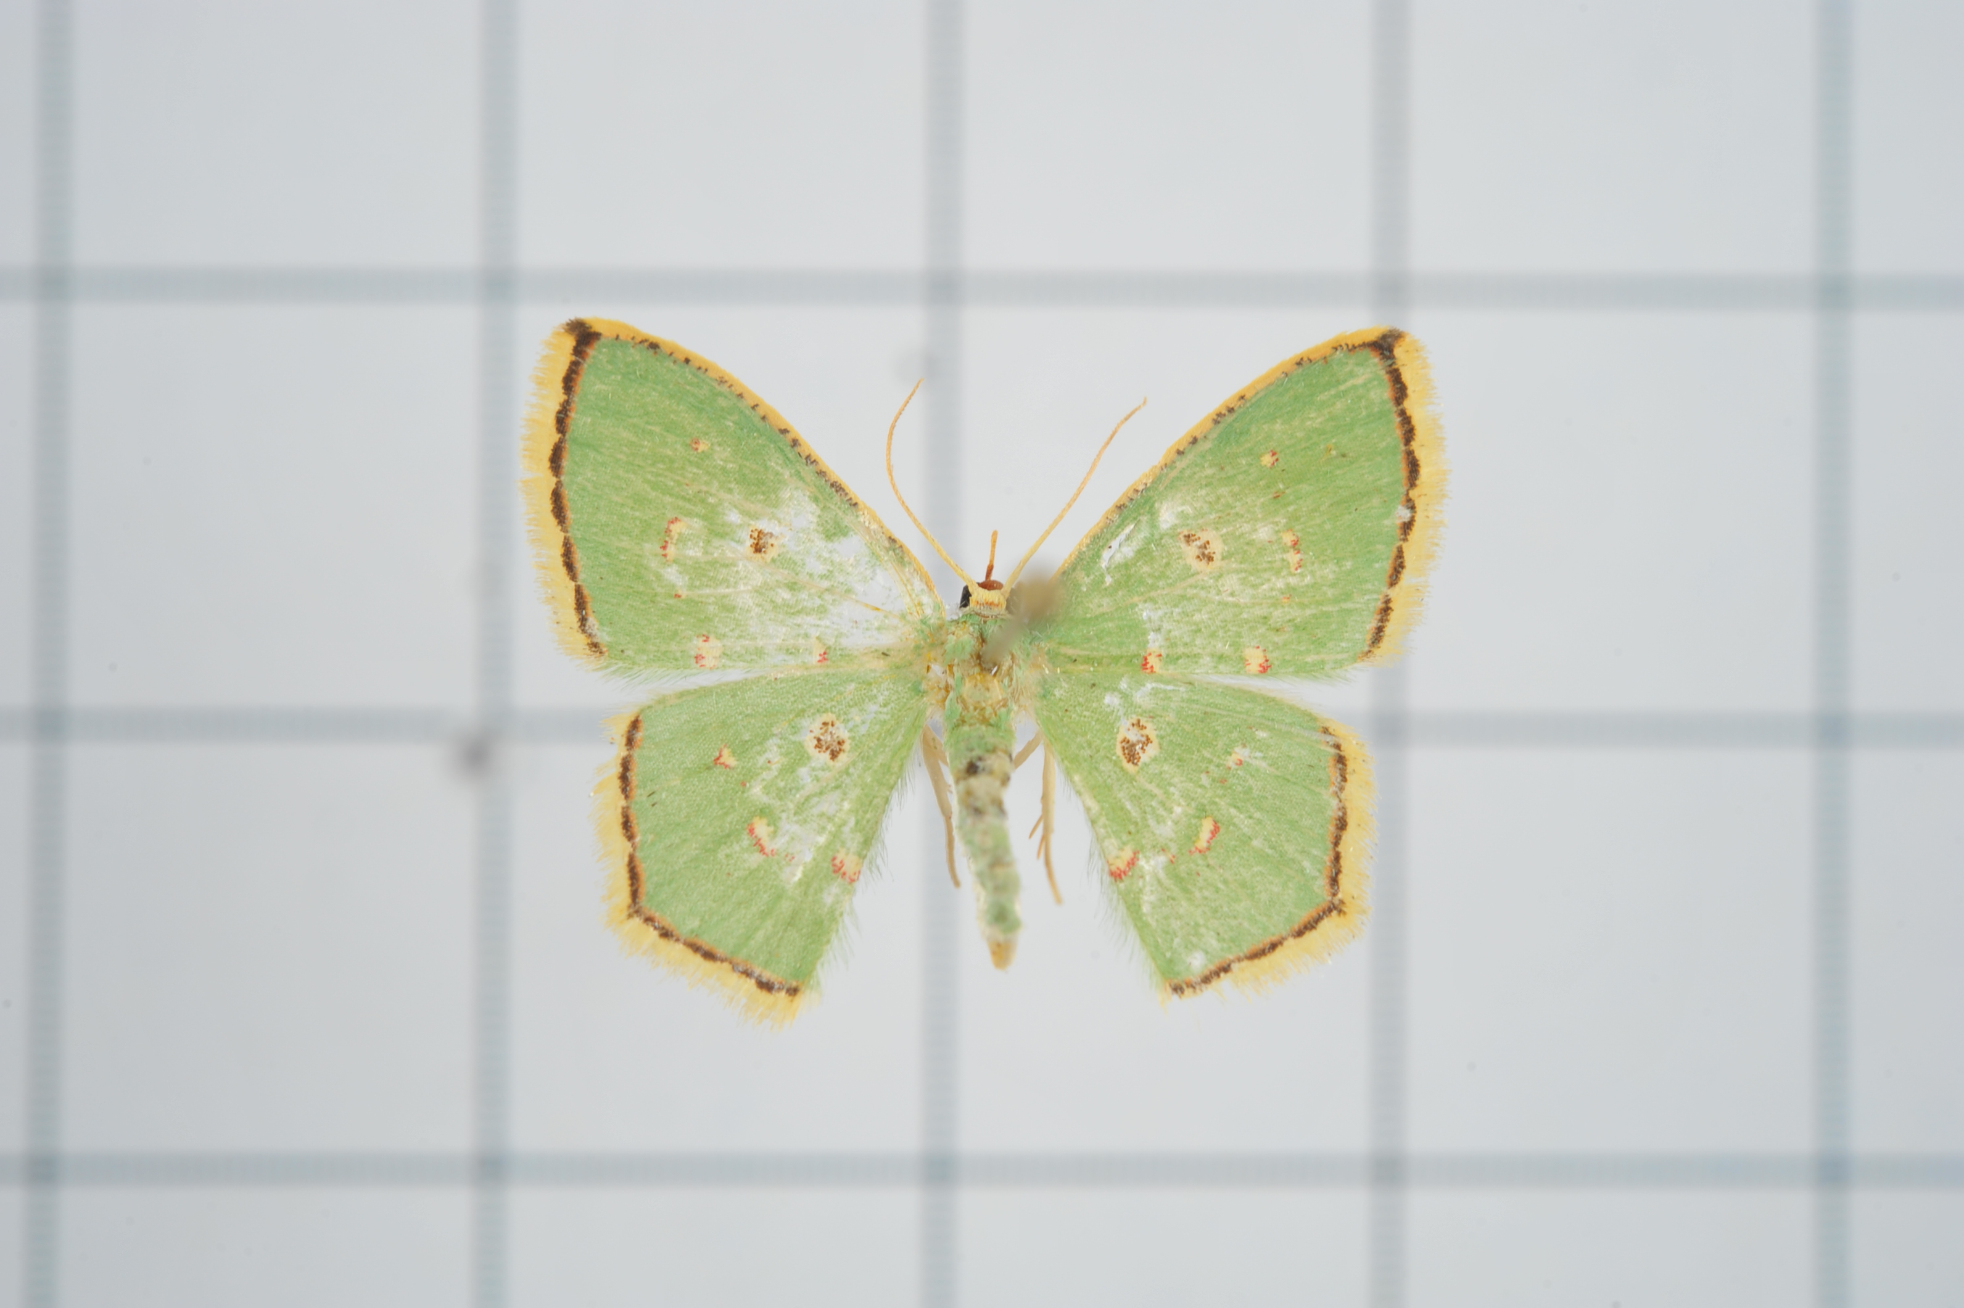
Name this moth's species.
Comostola subtiliaria
